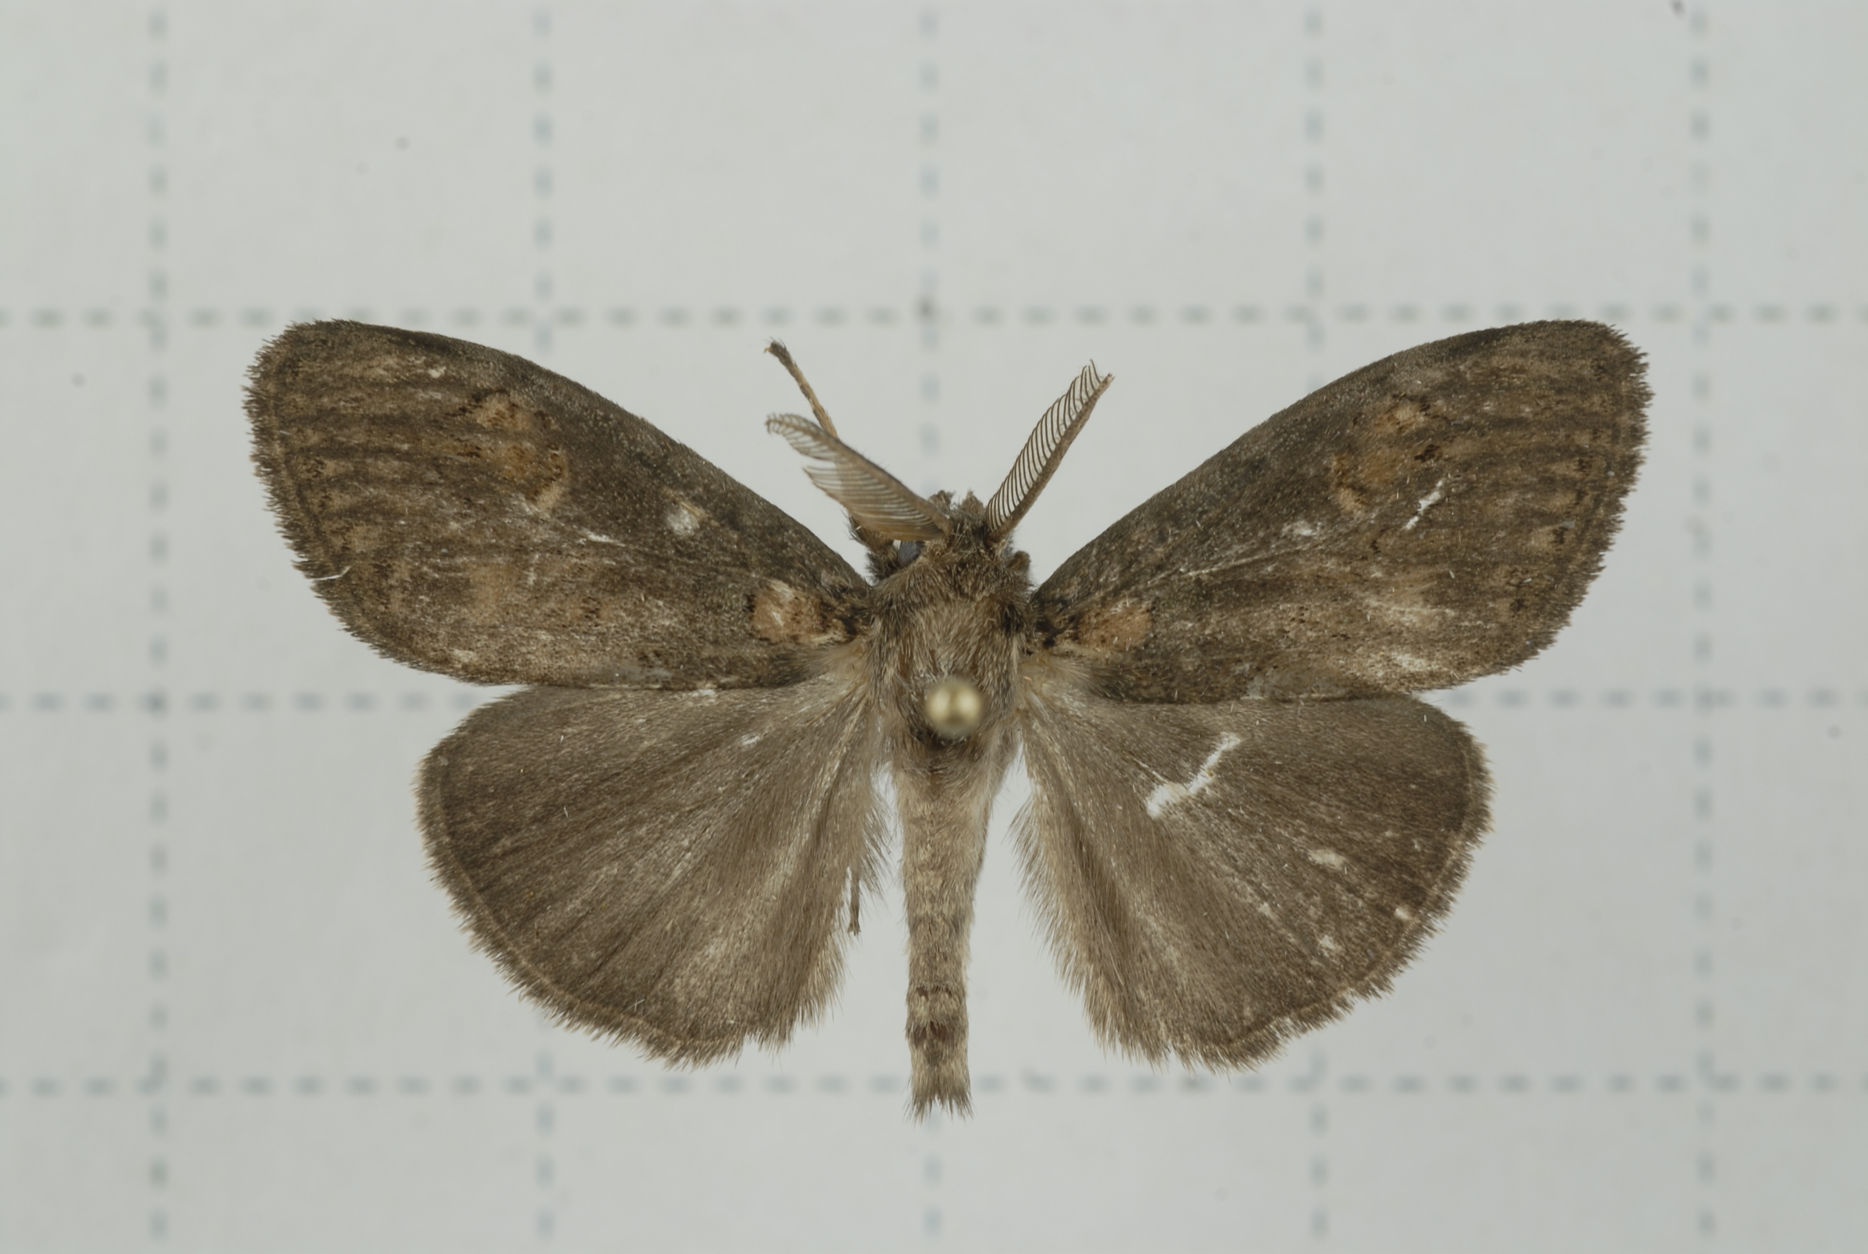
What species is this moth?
Olene dudgeoni
